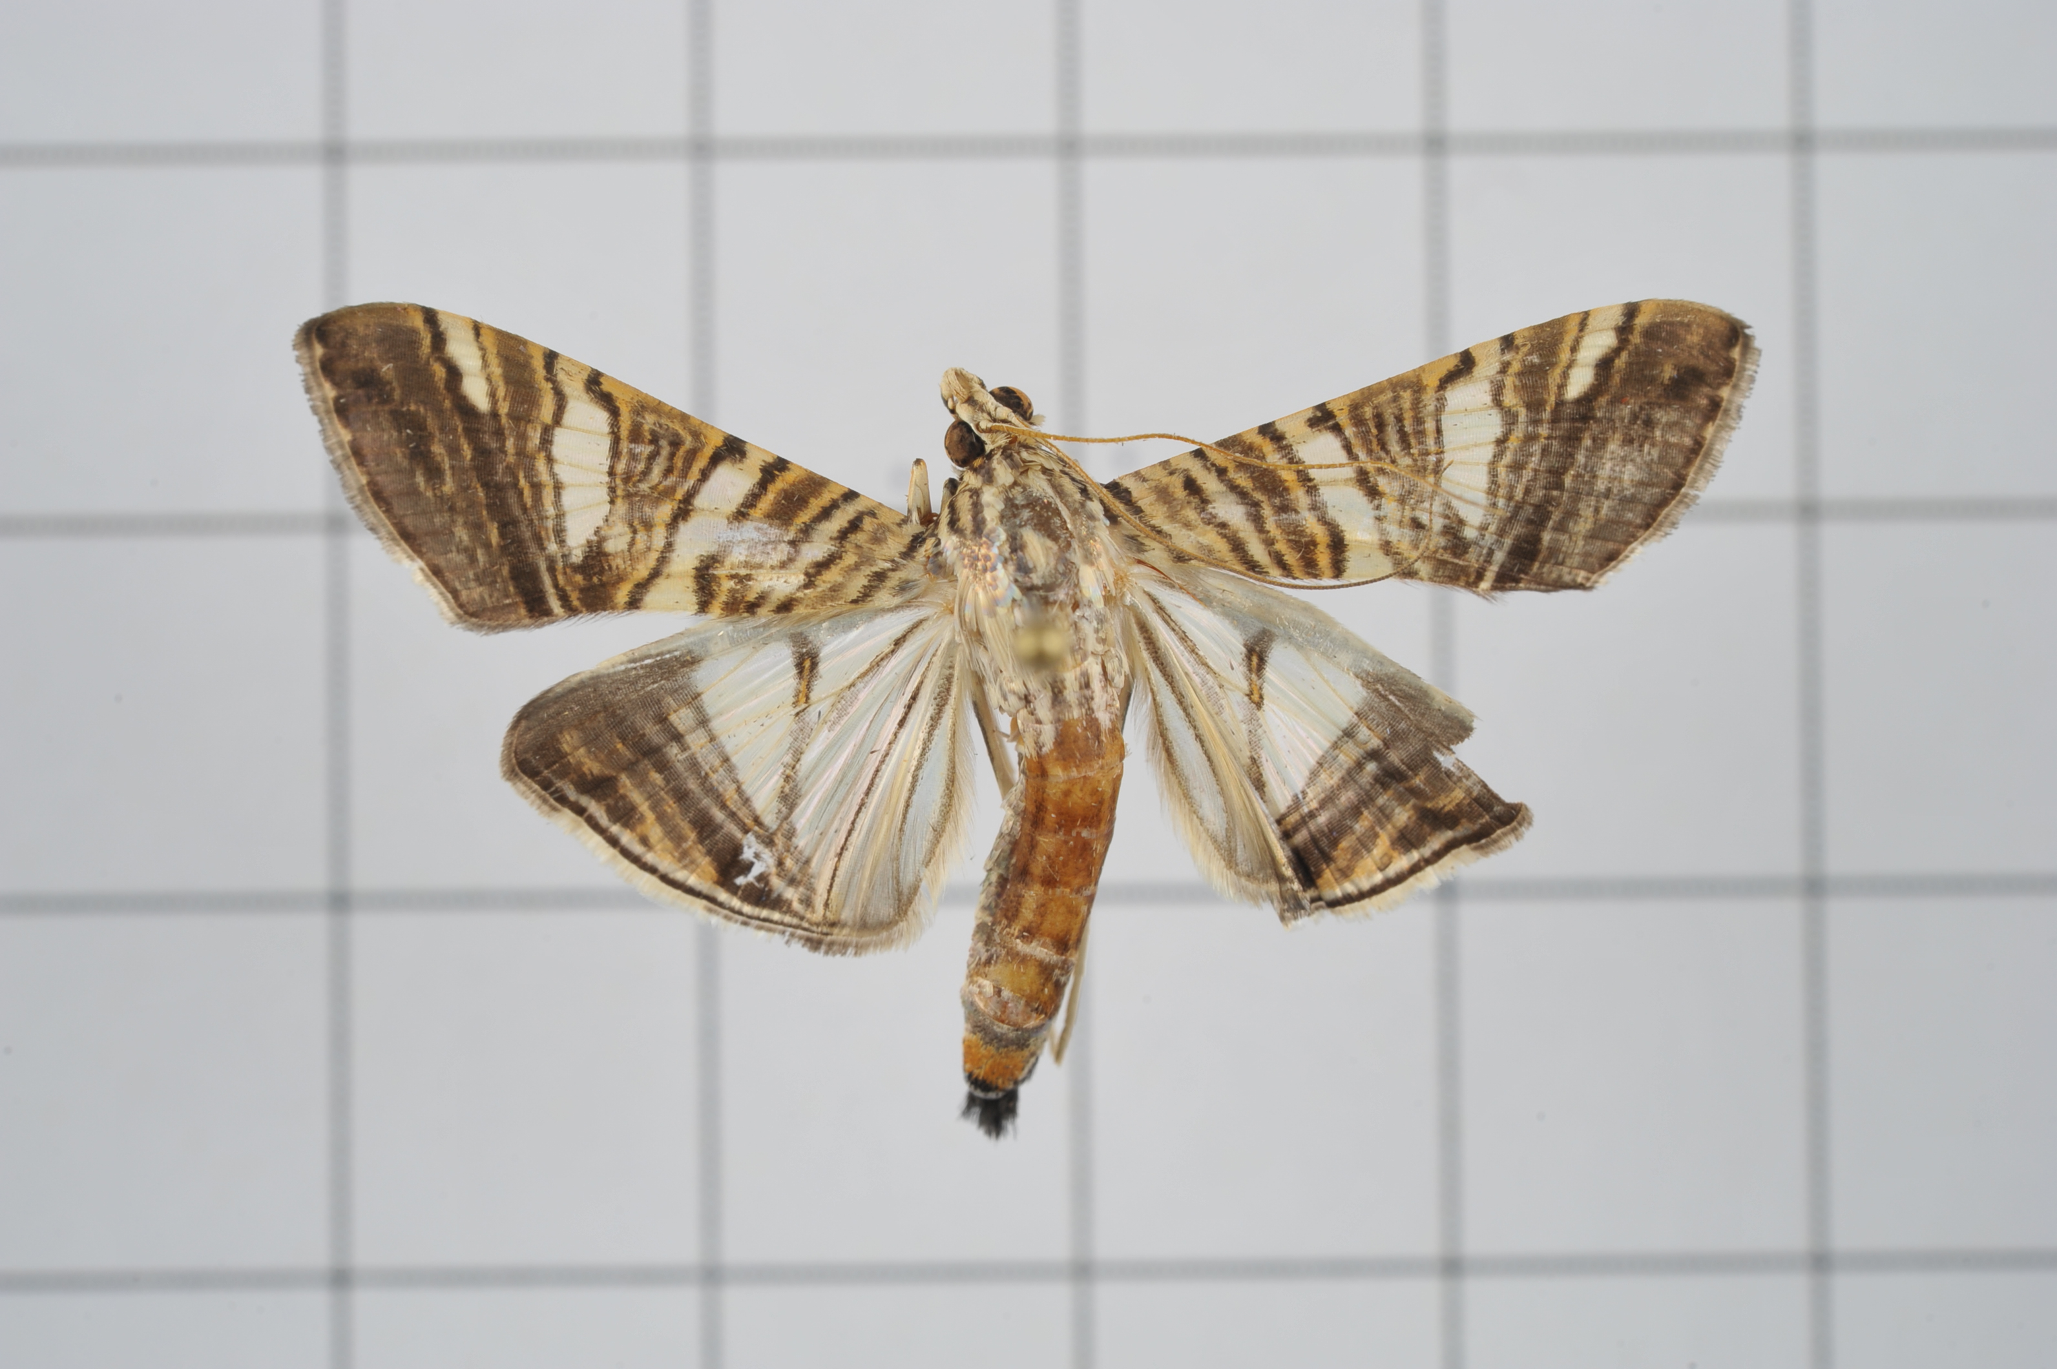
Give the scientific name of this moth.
Glyphodes stolalis
